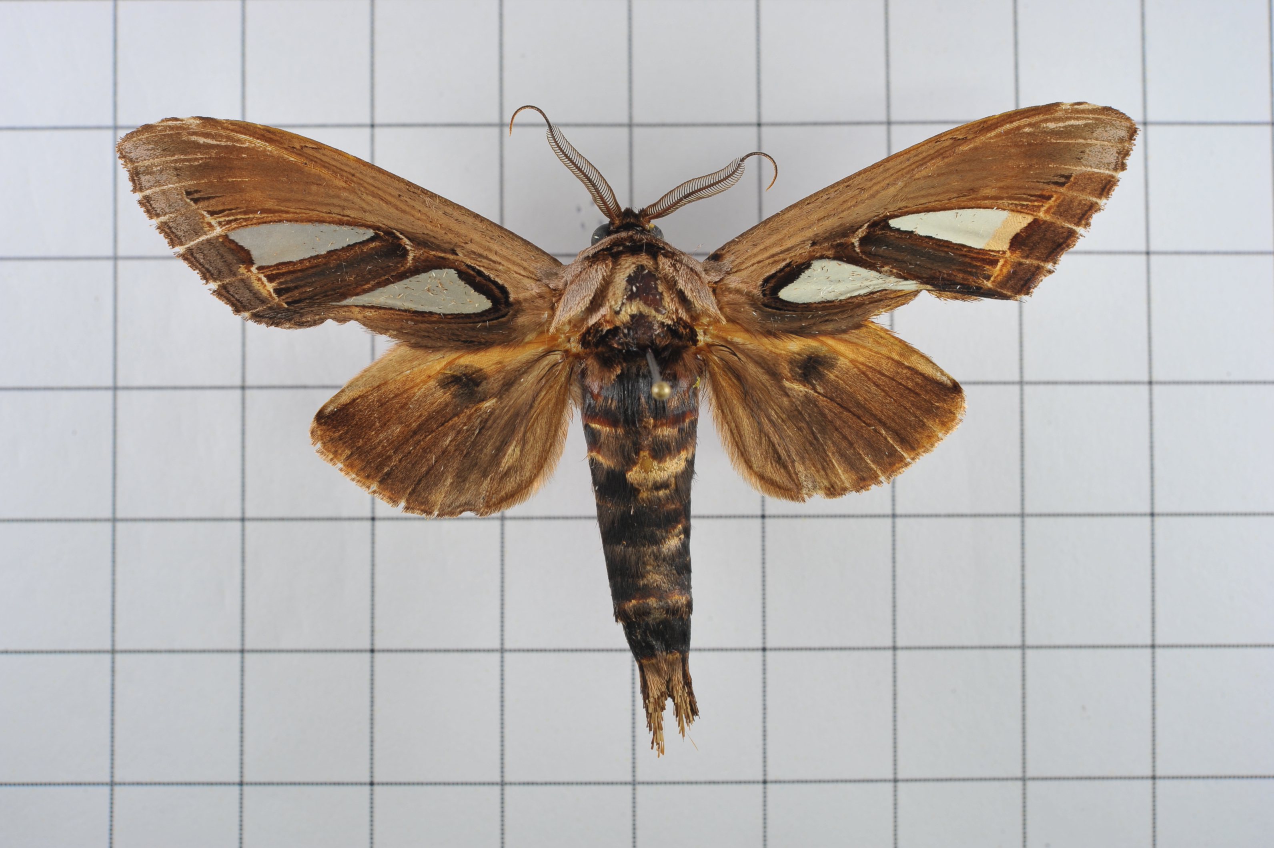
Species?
Tarsolepis japonica
